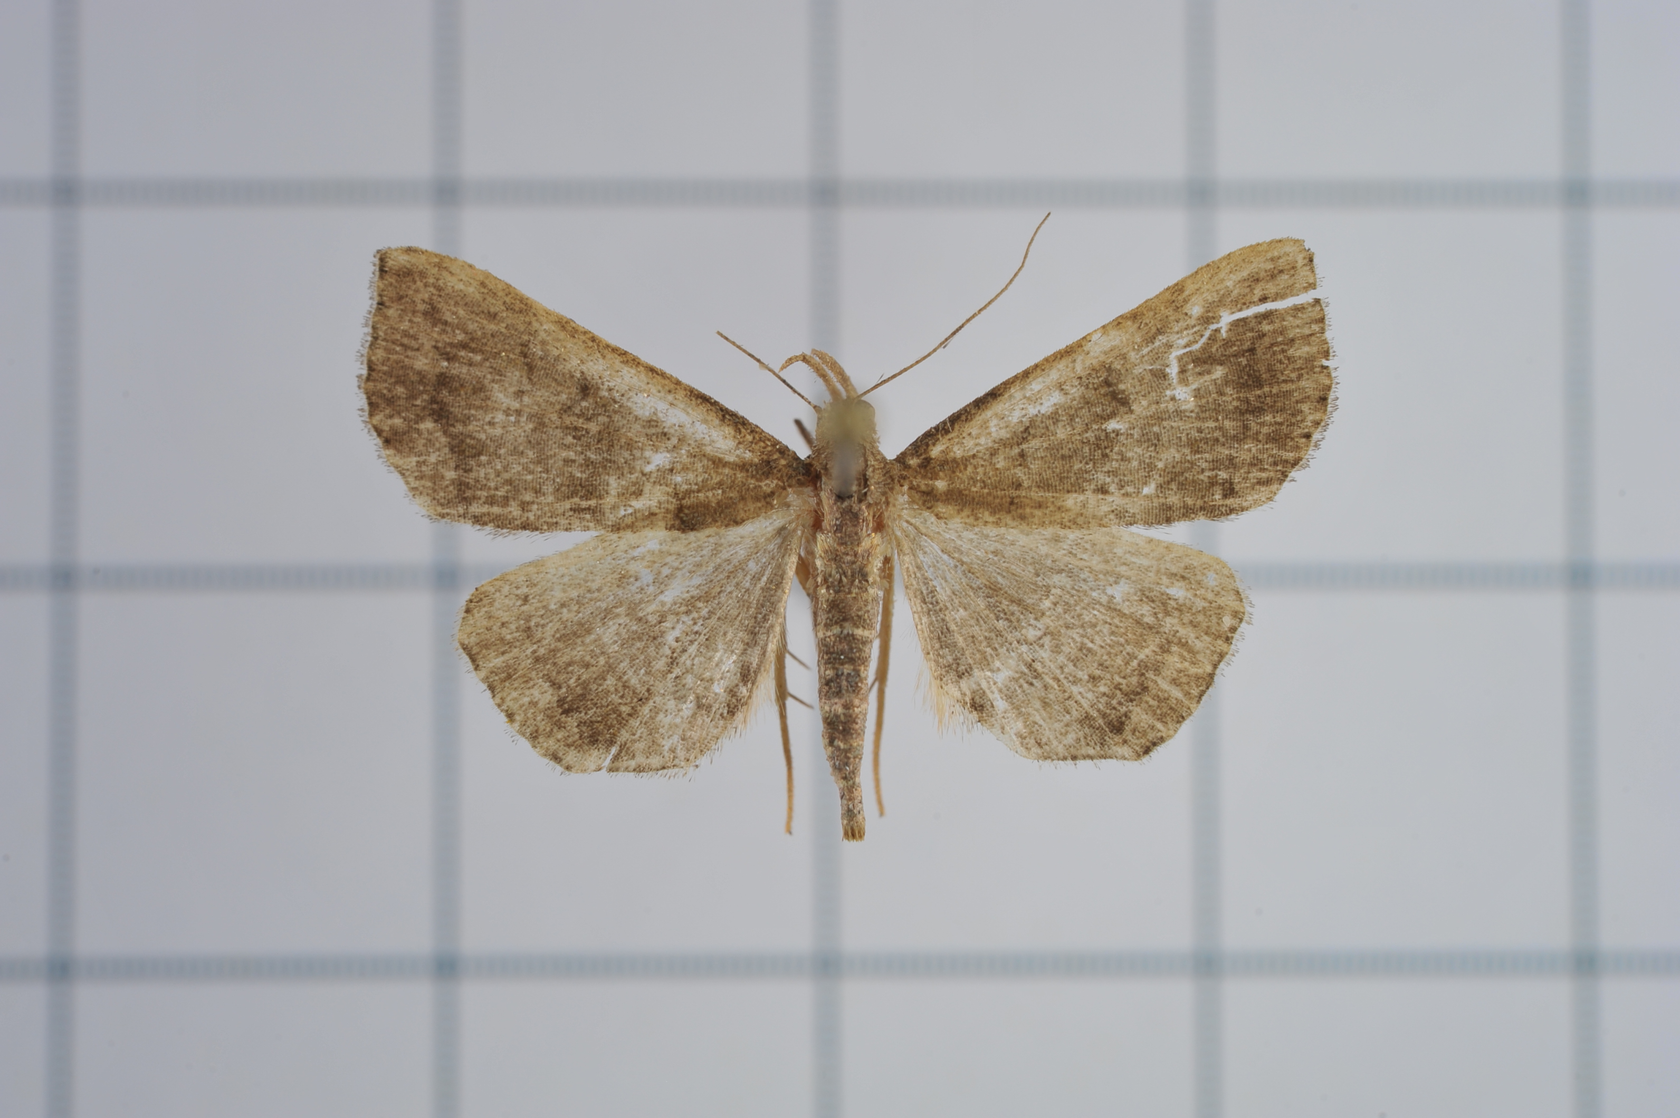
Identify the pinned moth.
Herminia undulata
